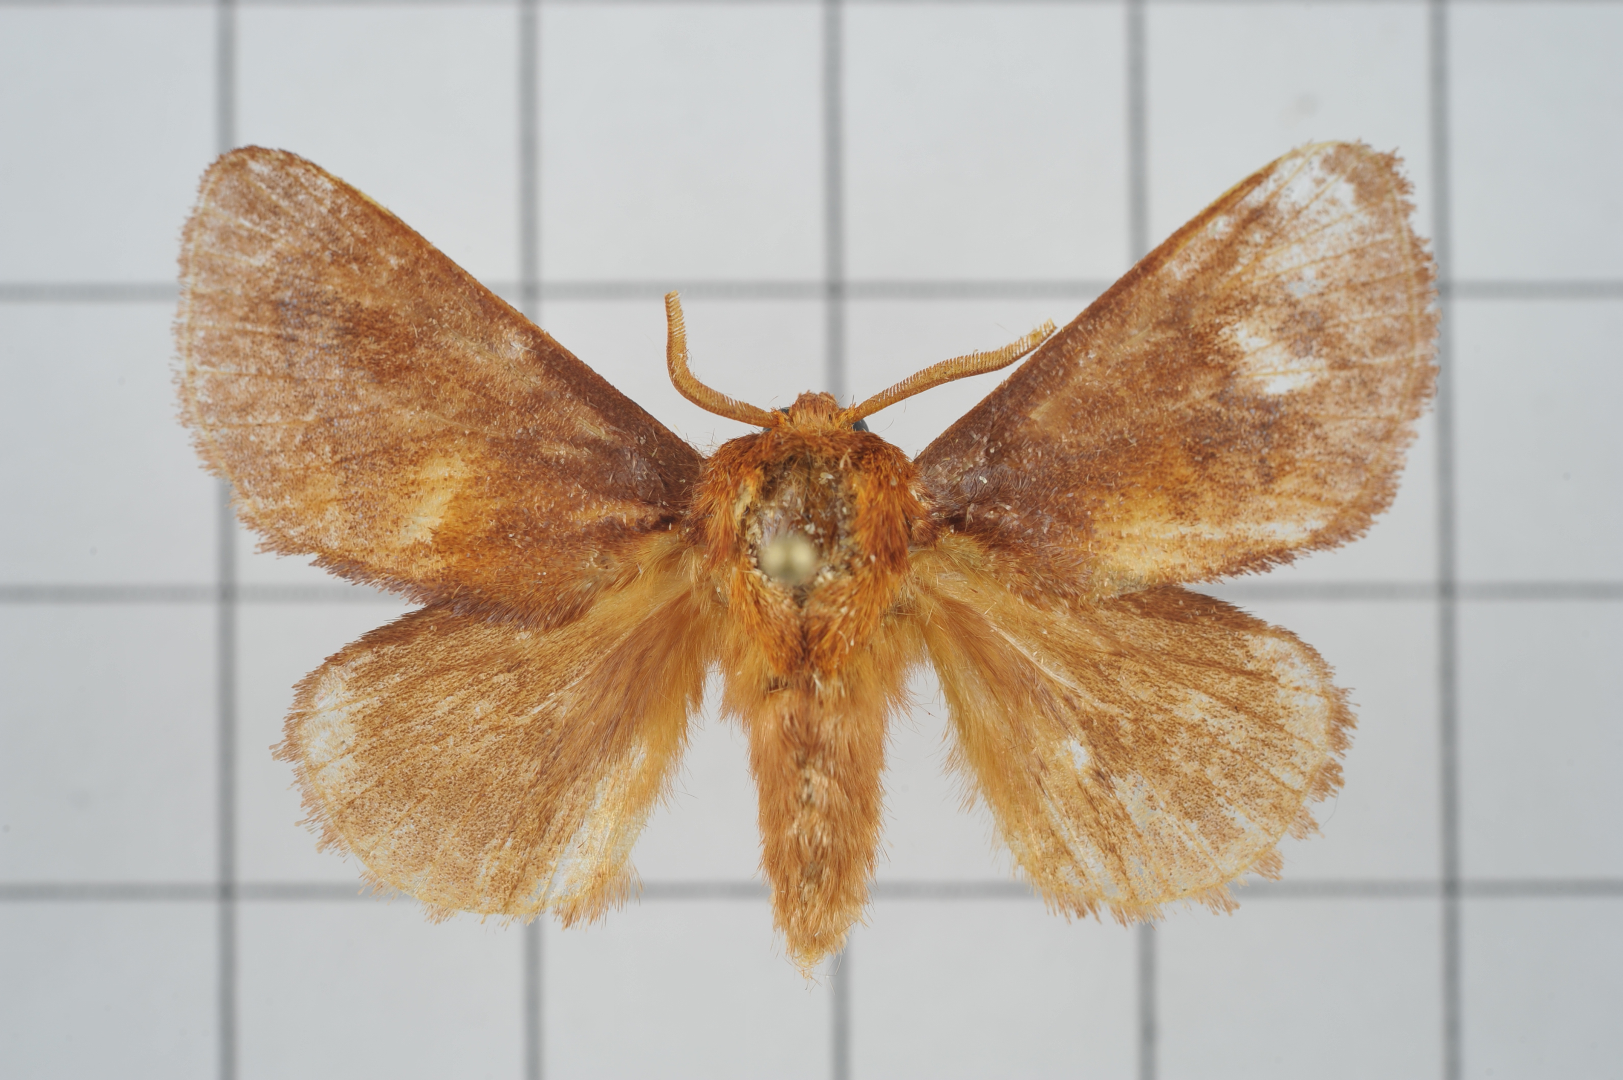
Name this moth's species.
Narosoideus vulpina
